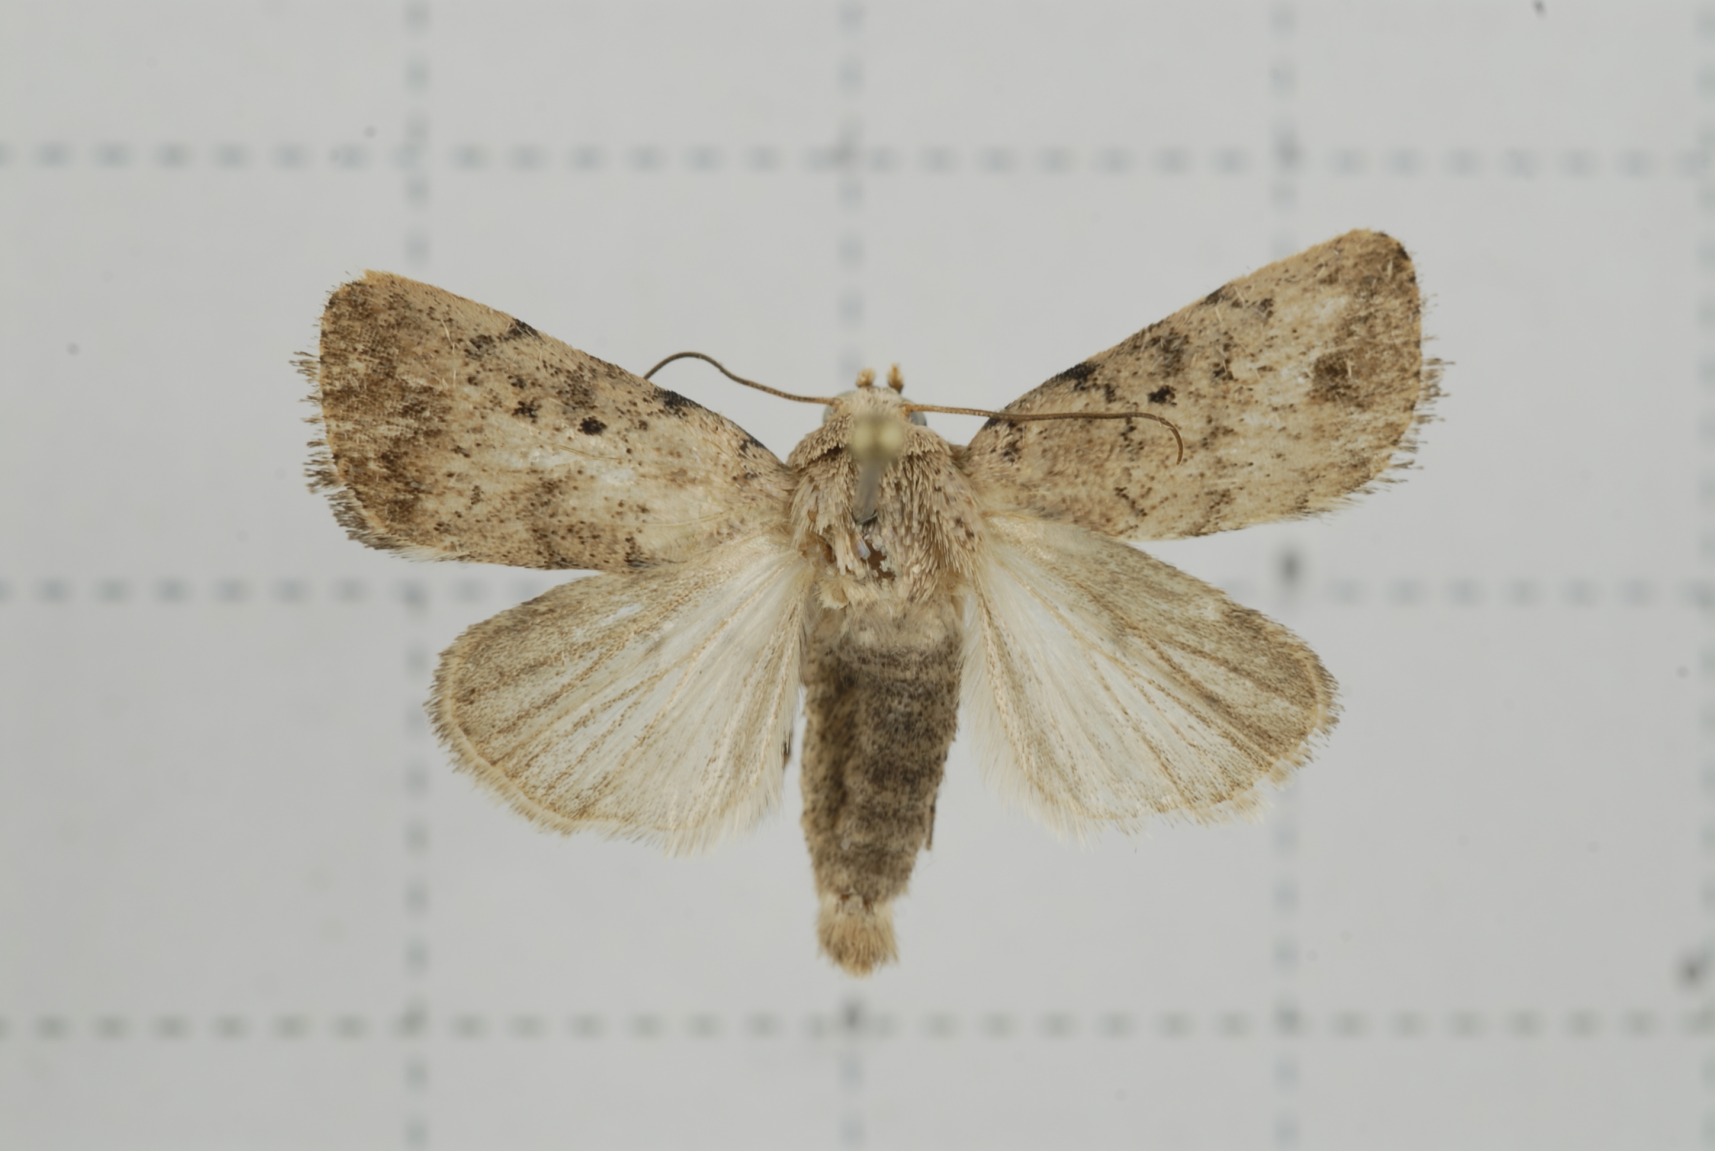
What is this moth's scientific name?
Athetis bimacula
